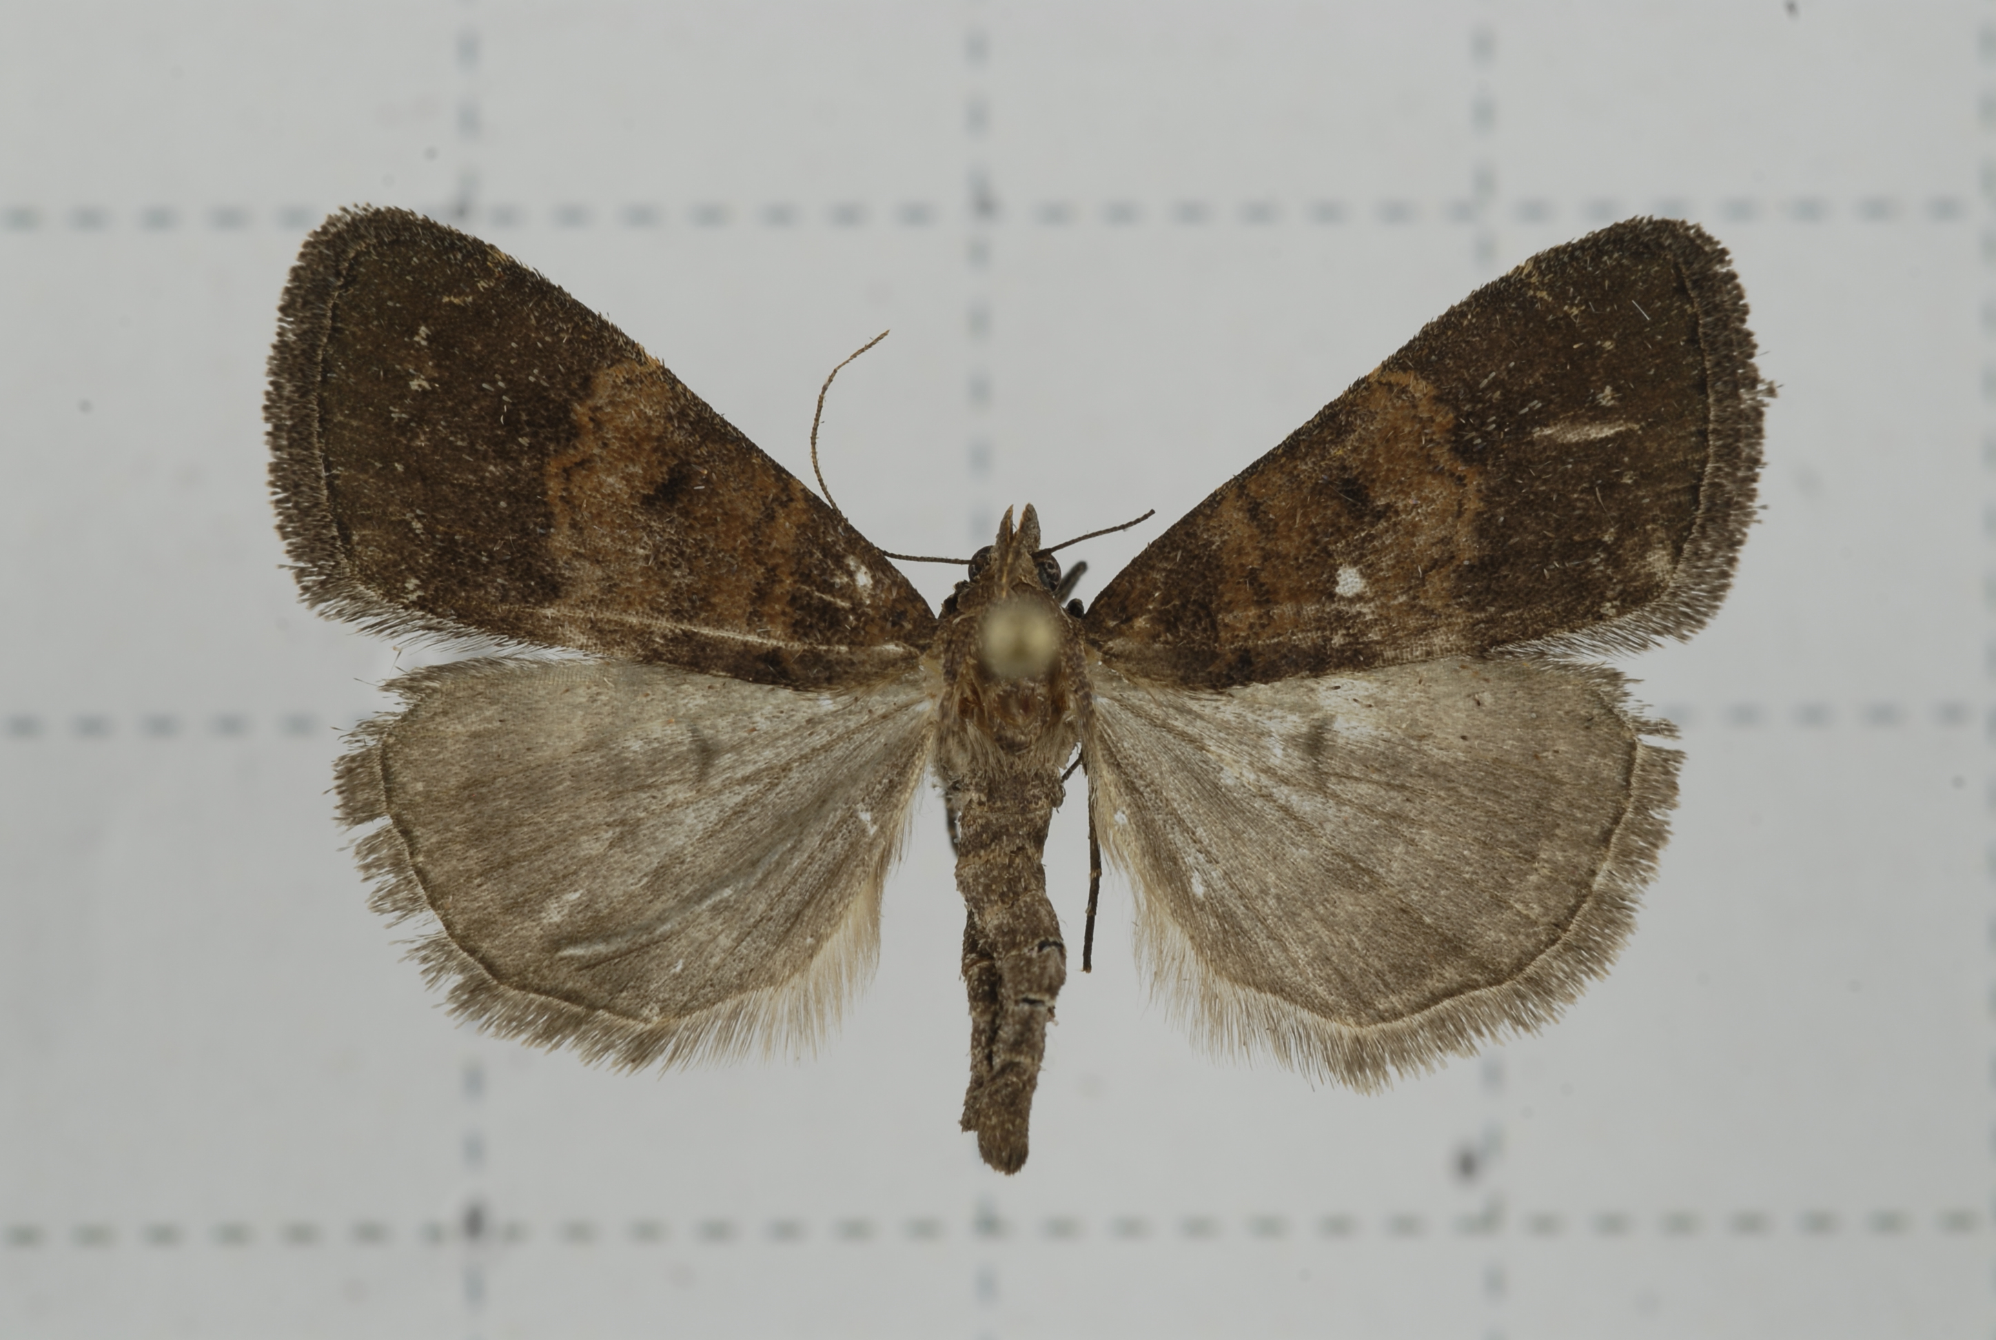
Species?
Hydrillodes torsivena
